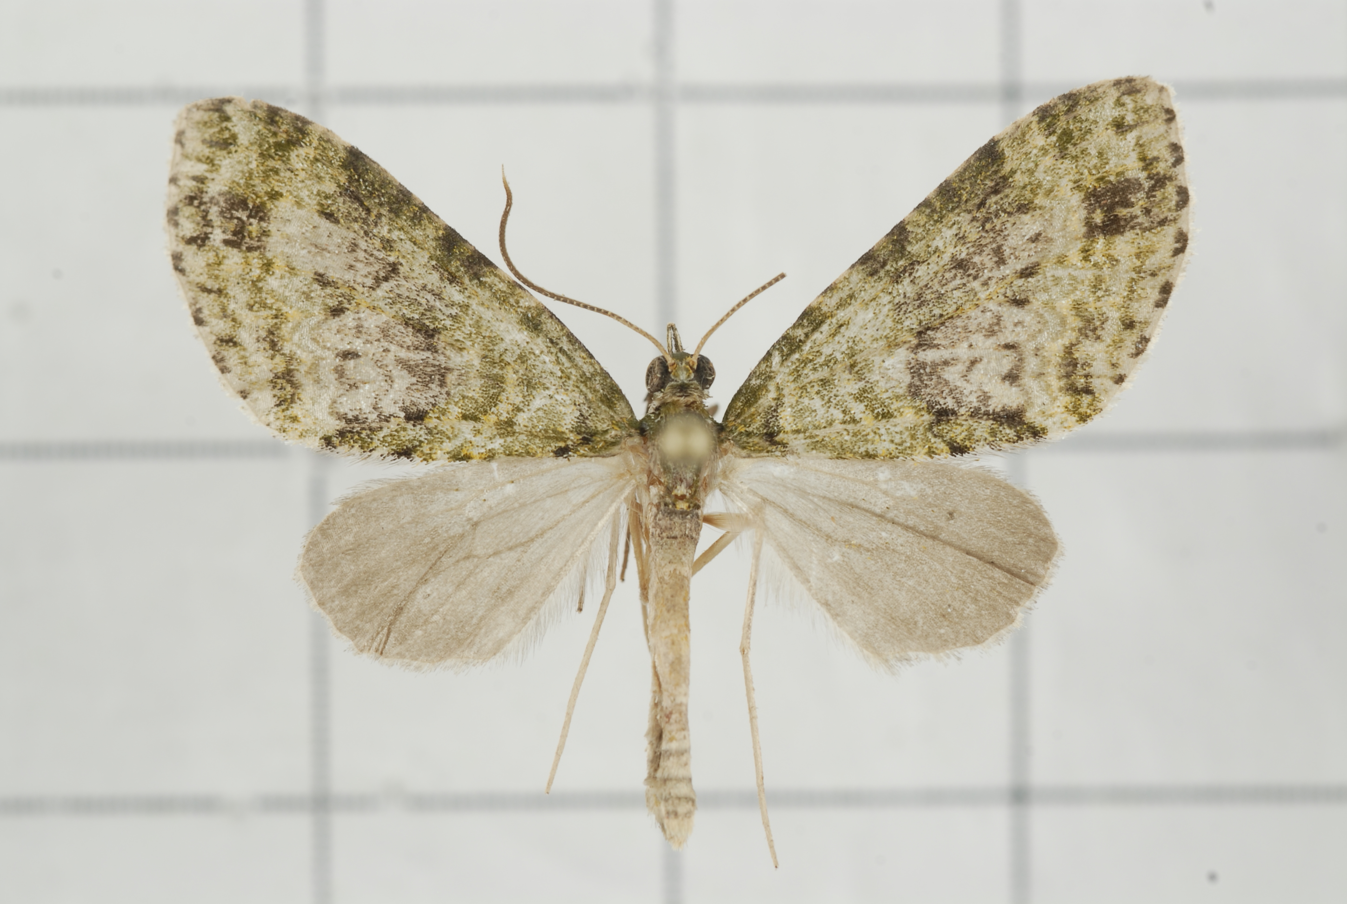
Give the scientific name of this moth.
Hypocometa clauda
